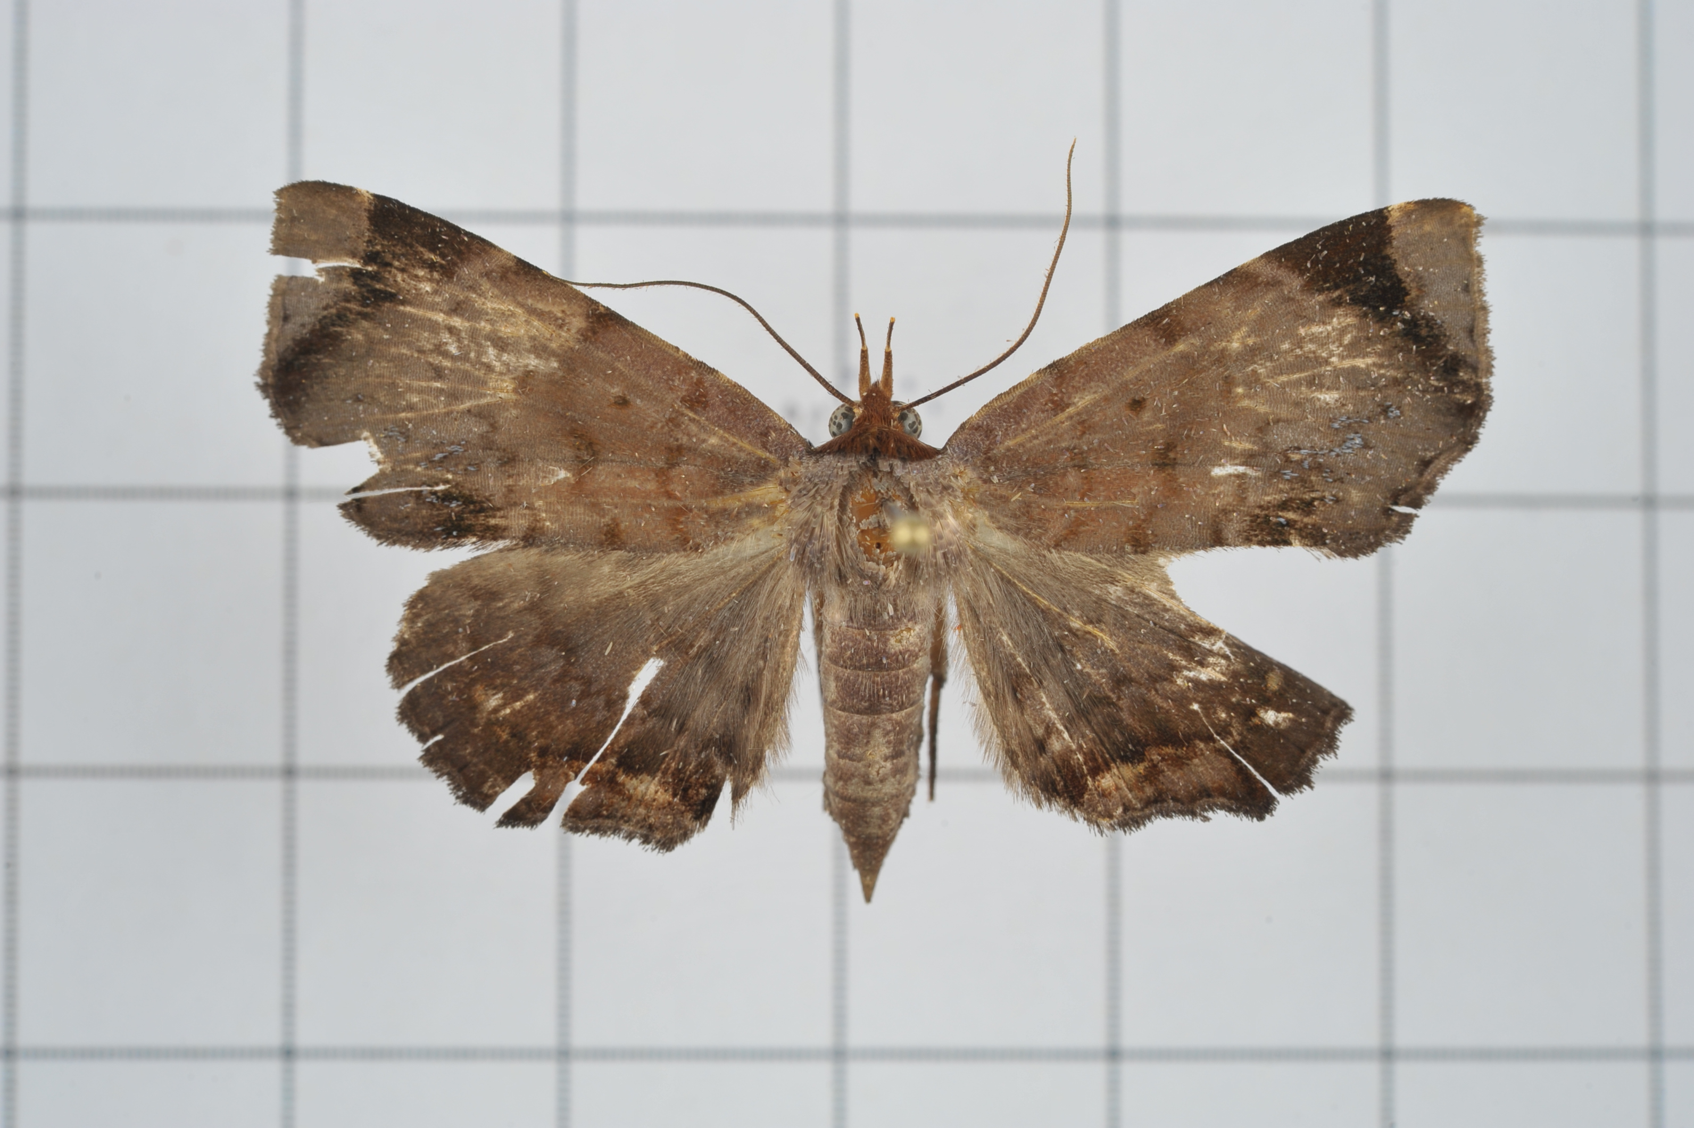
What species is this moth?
Mecodina albodentata
